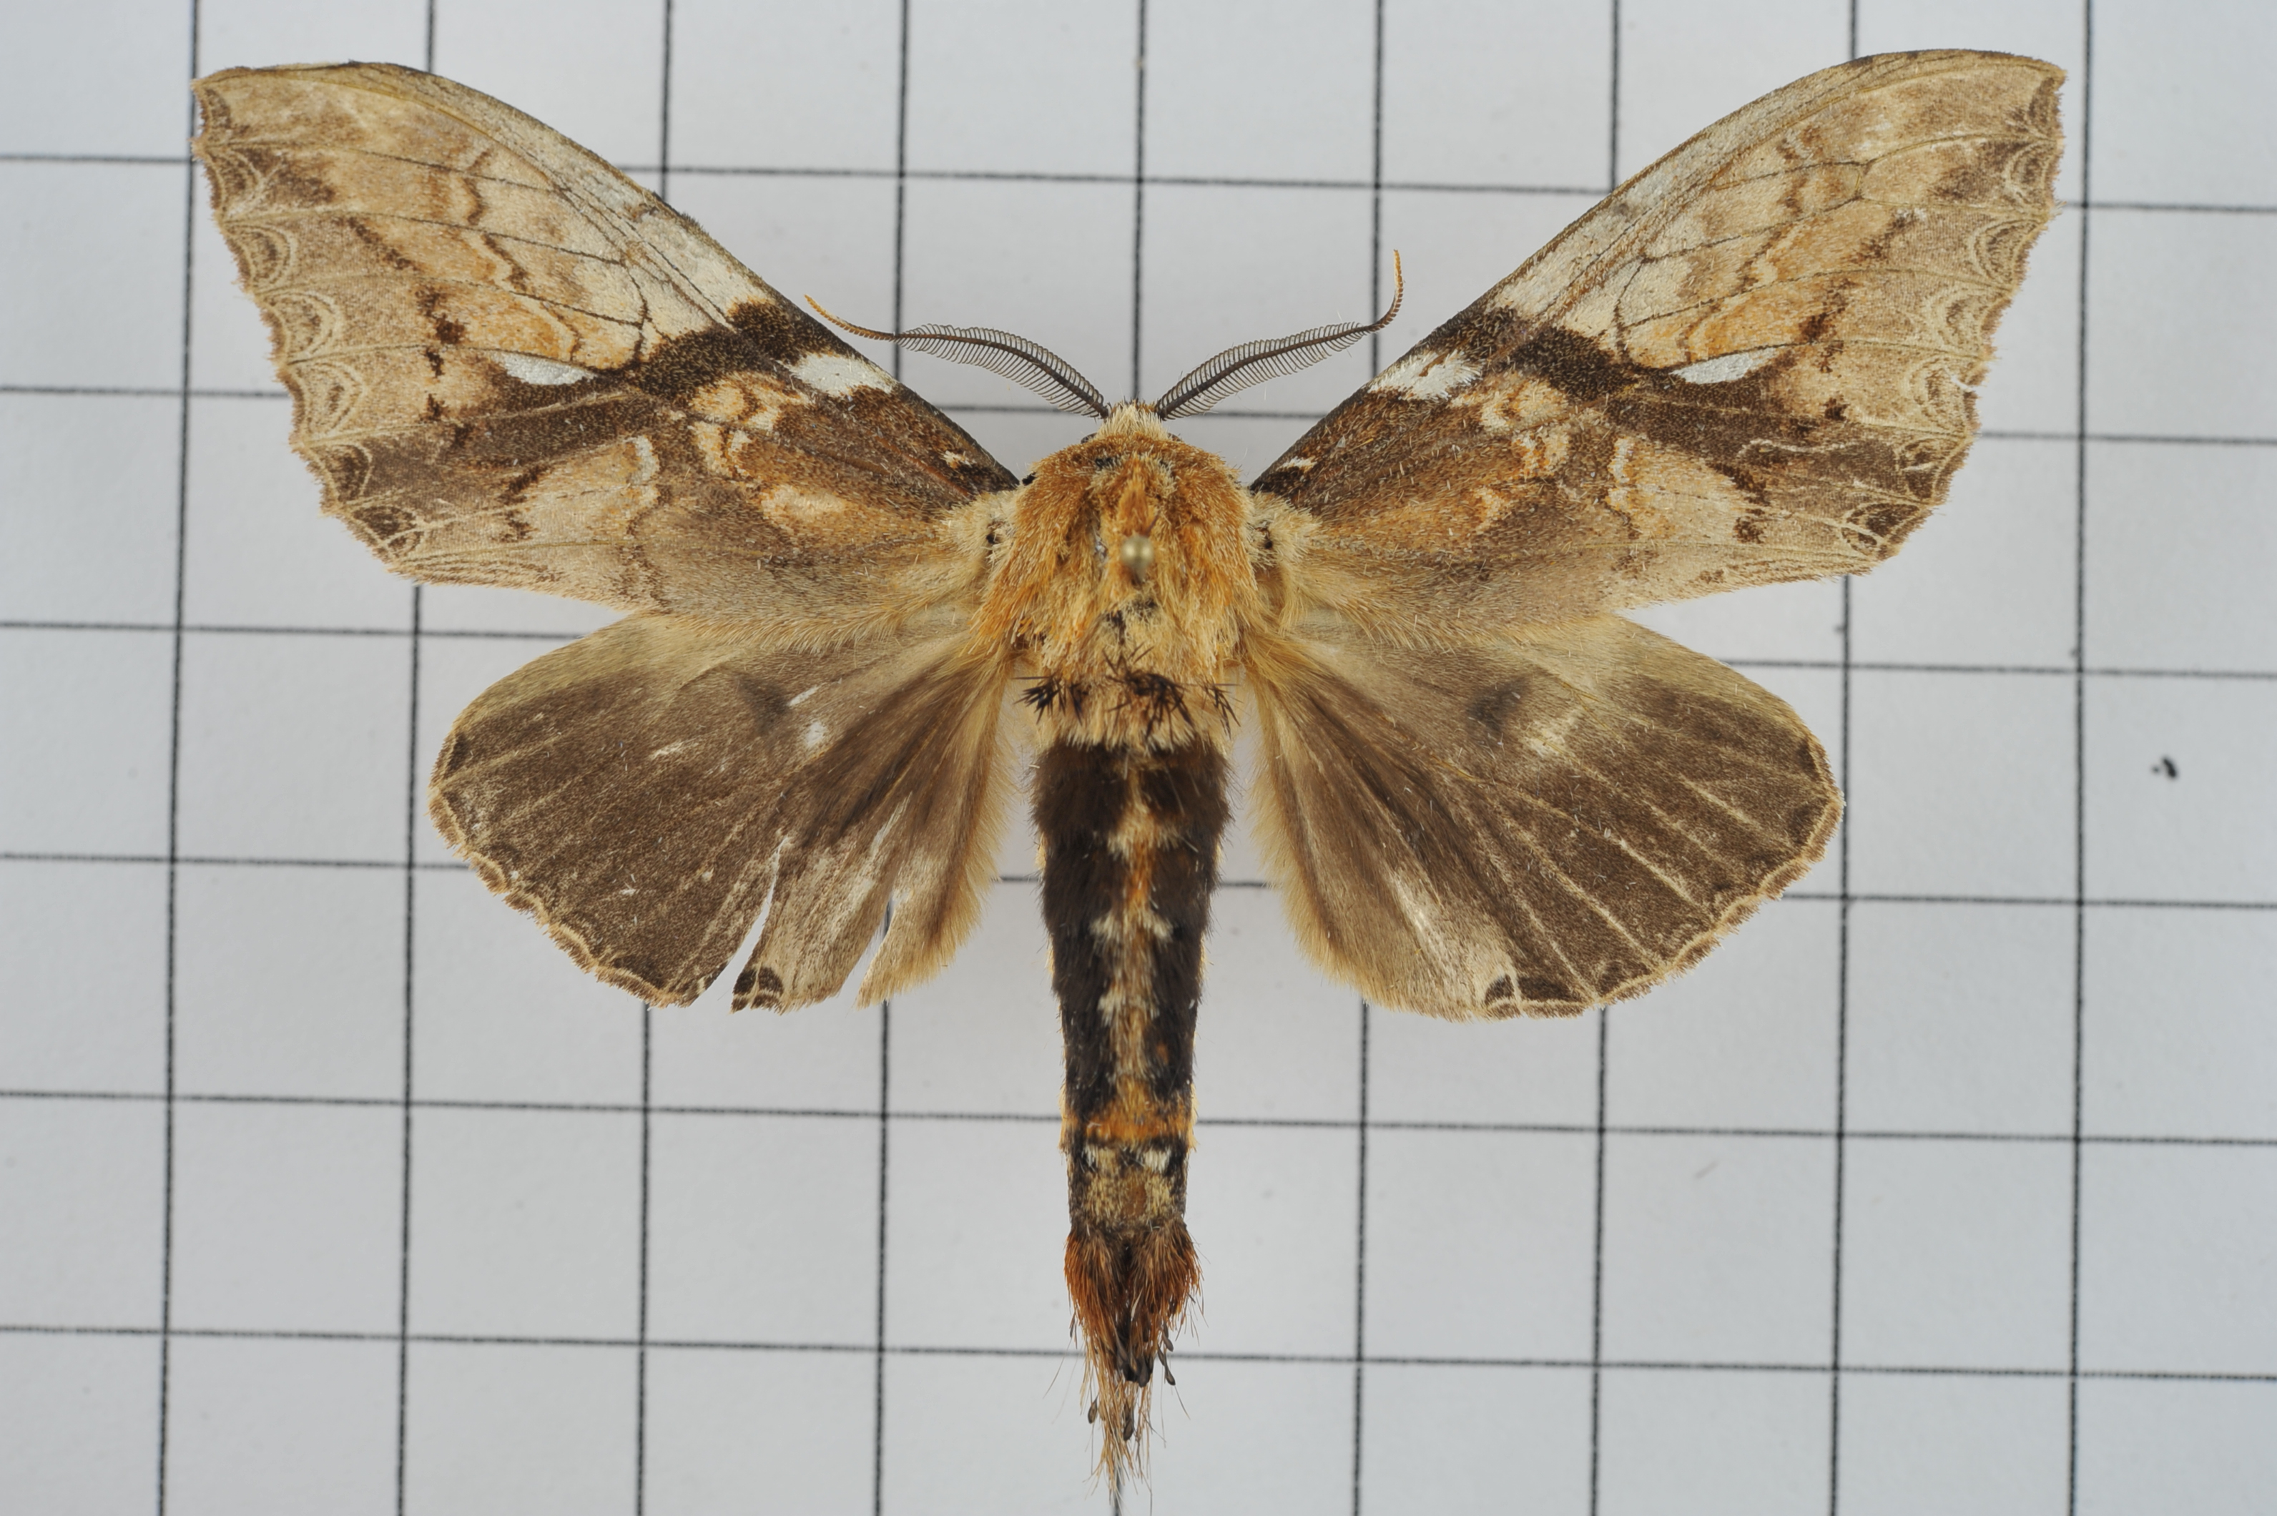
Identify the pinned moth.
Dudusa nobilis
